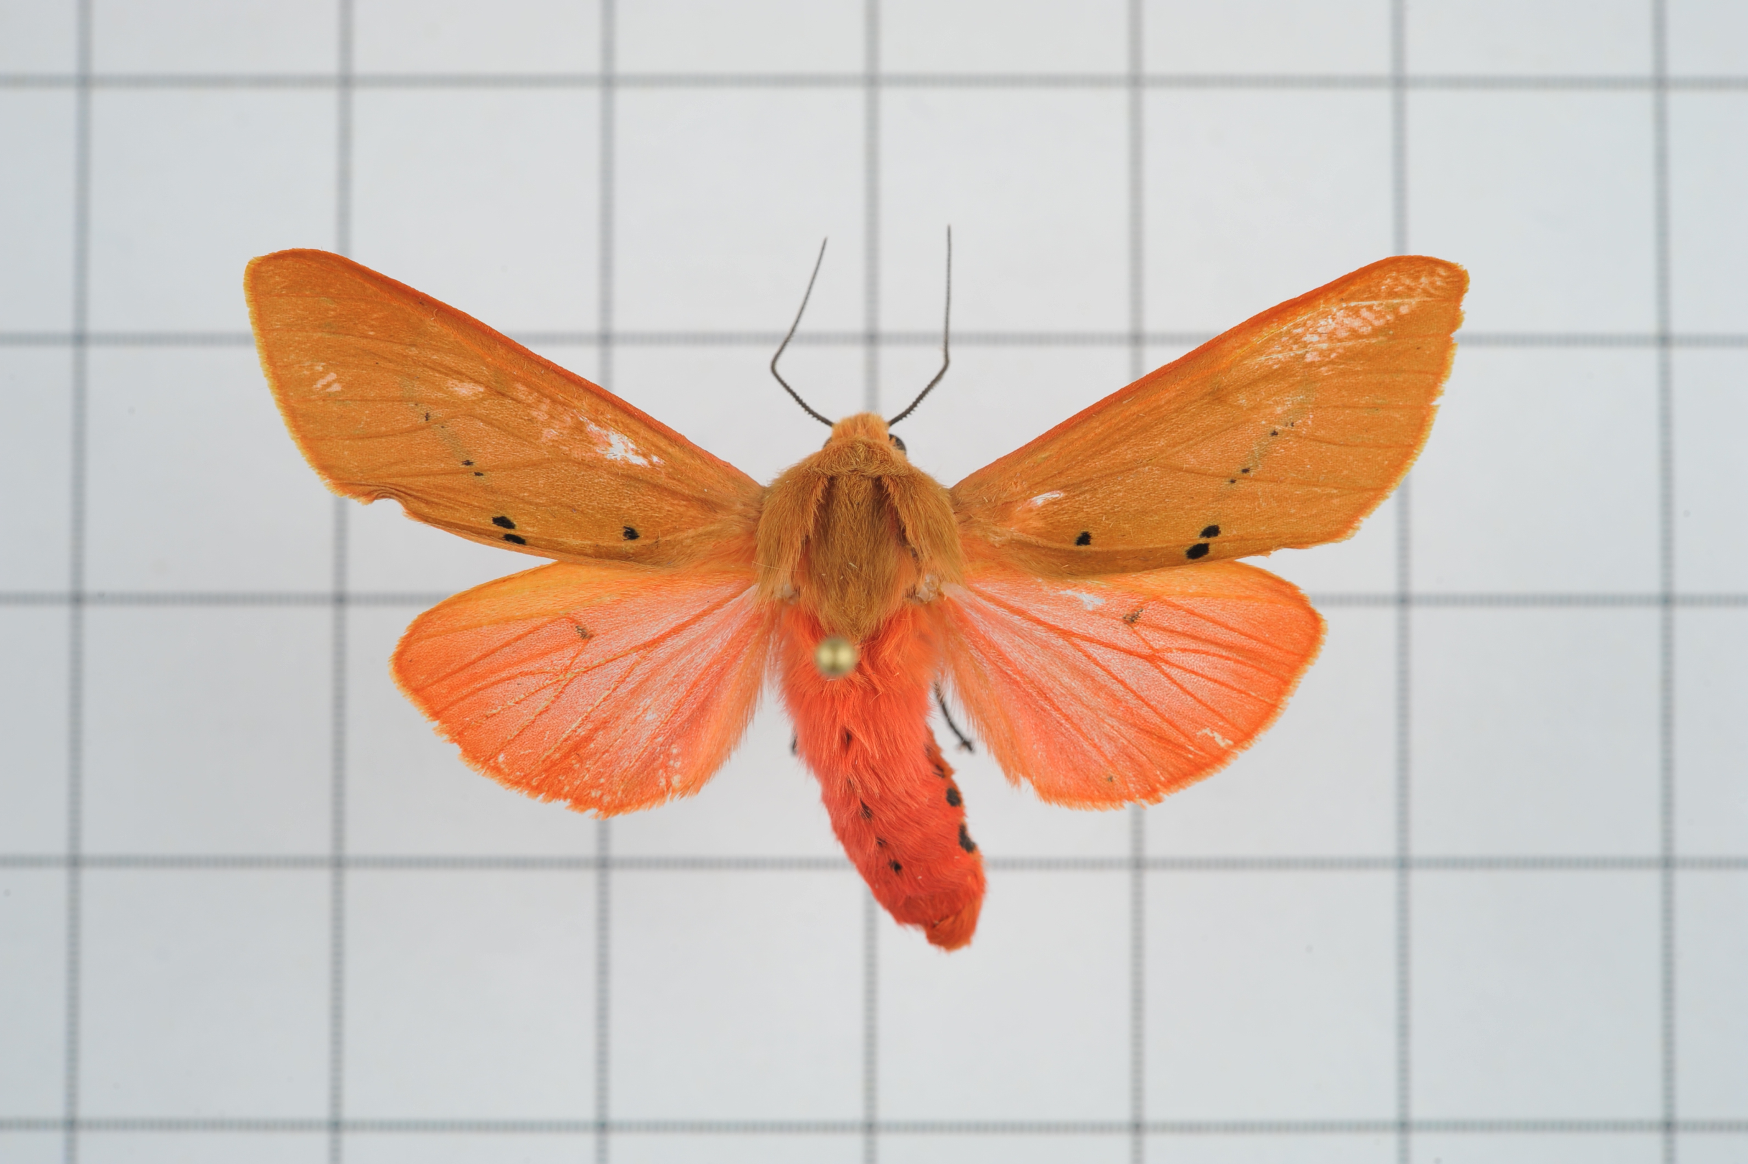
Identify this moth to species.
Spilarctia wilemani
